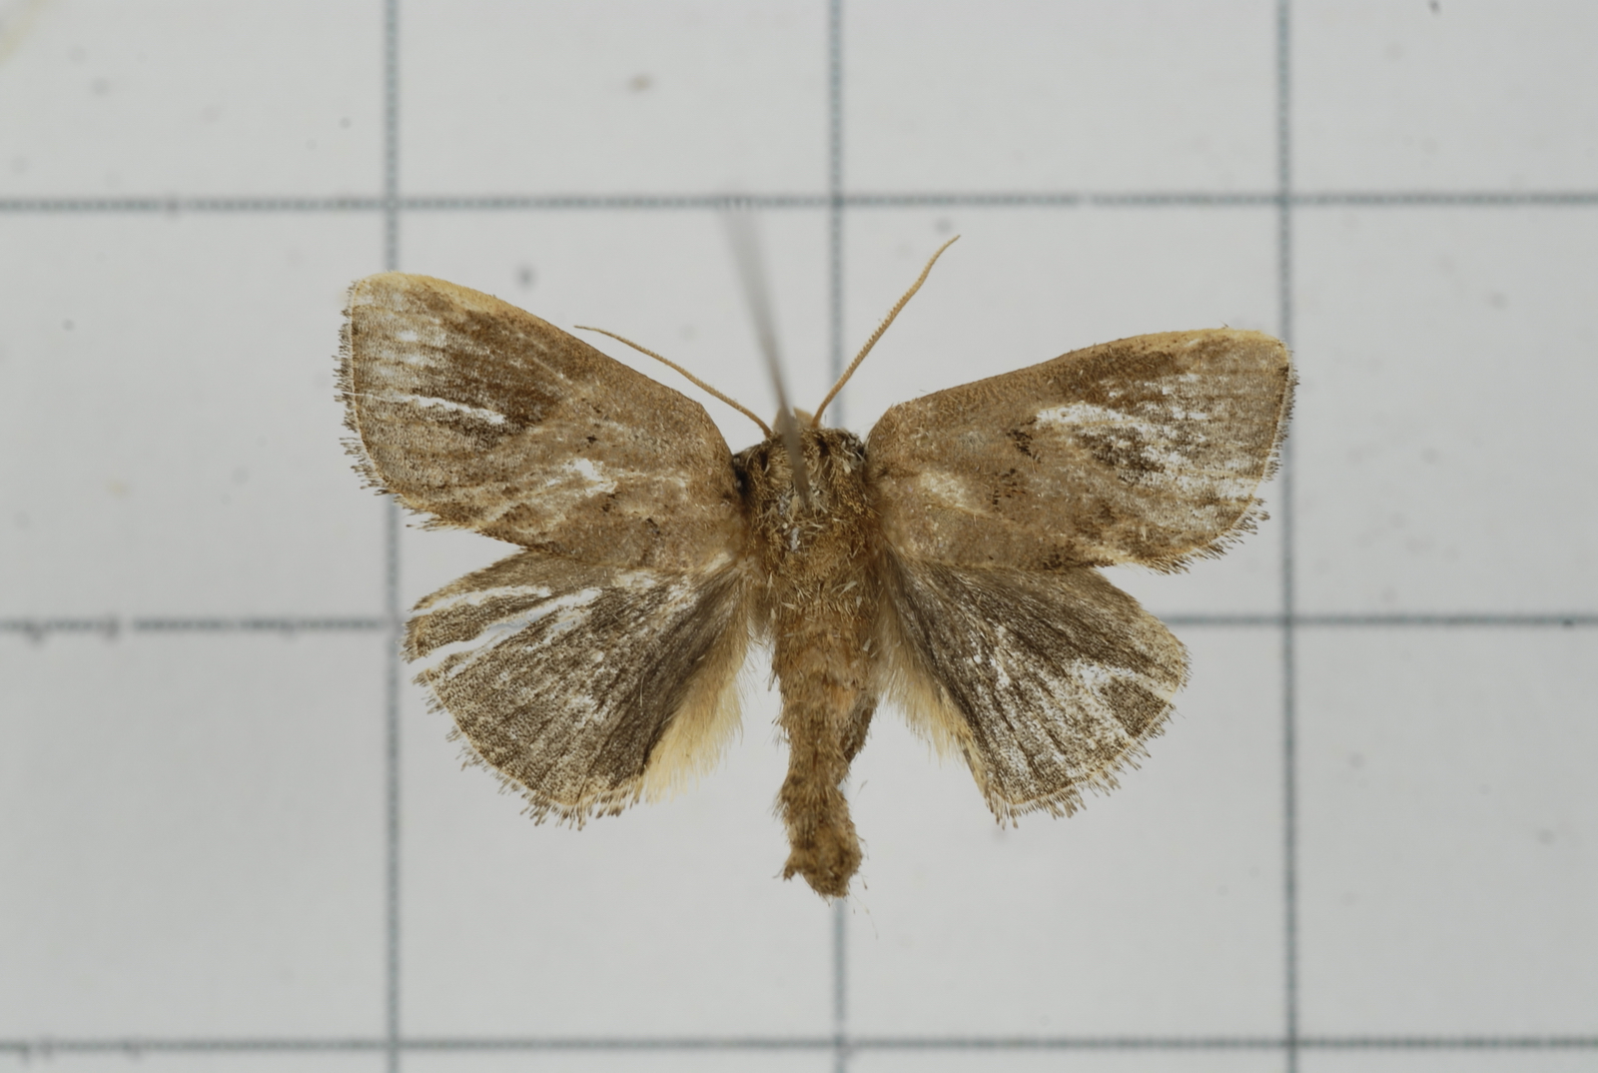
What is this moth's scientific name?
Sansarea formosana
